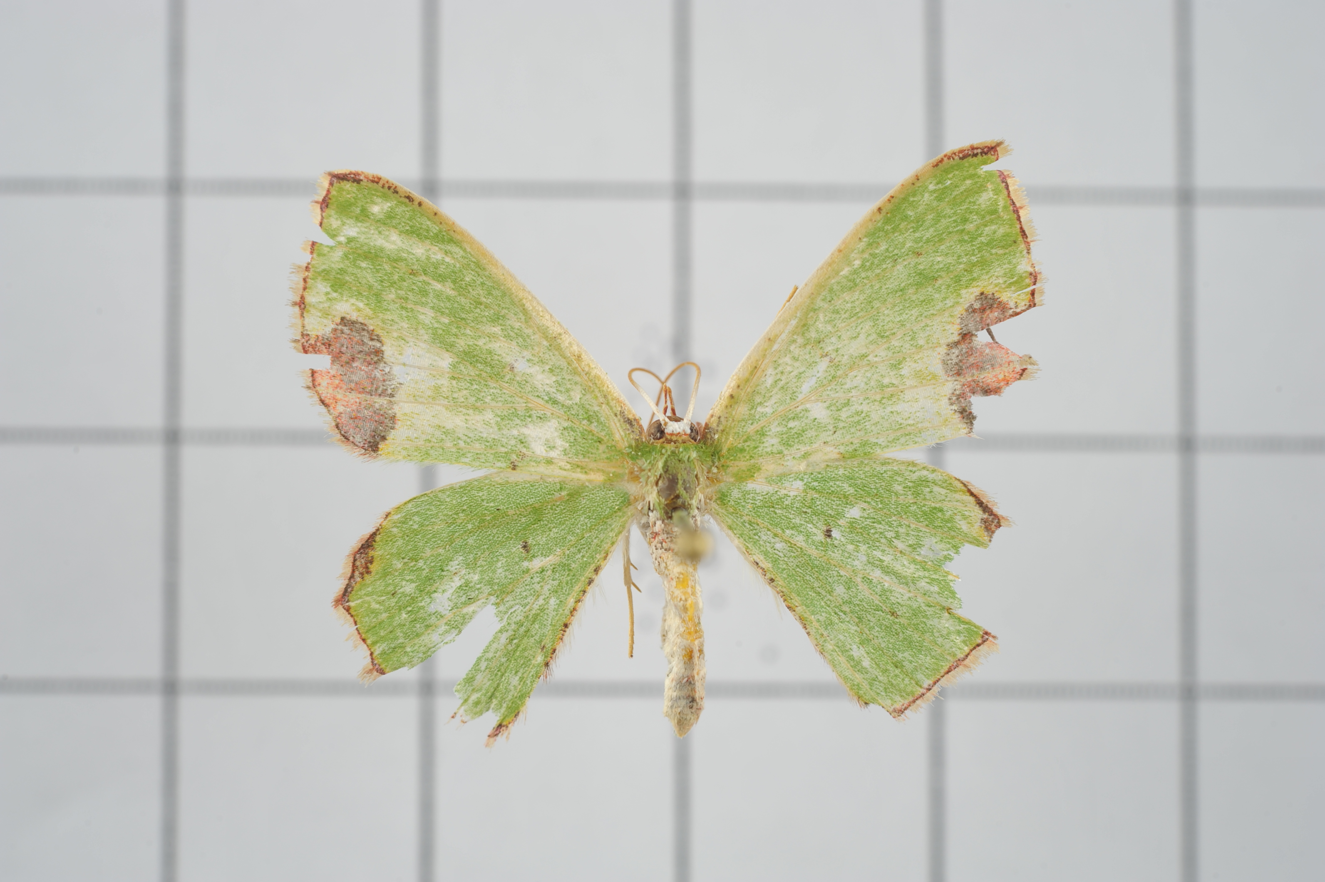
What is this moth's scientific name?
Spaniocentra hollowayi
